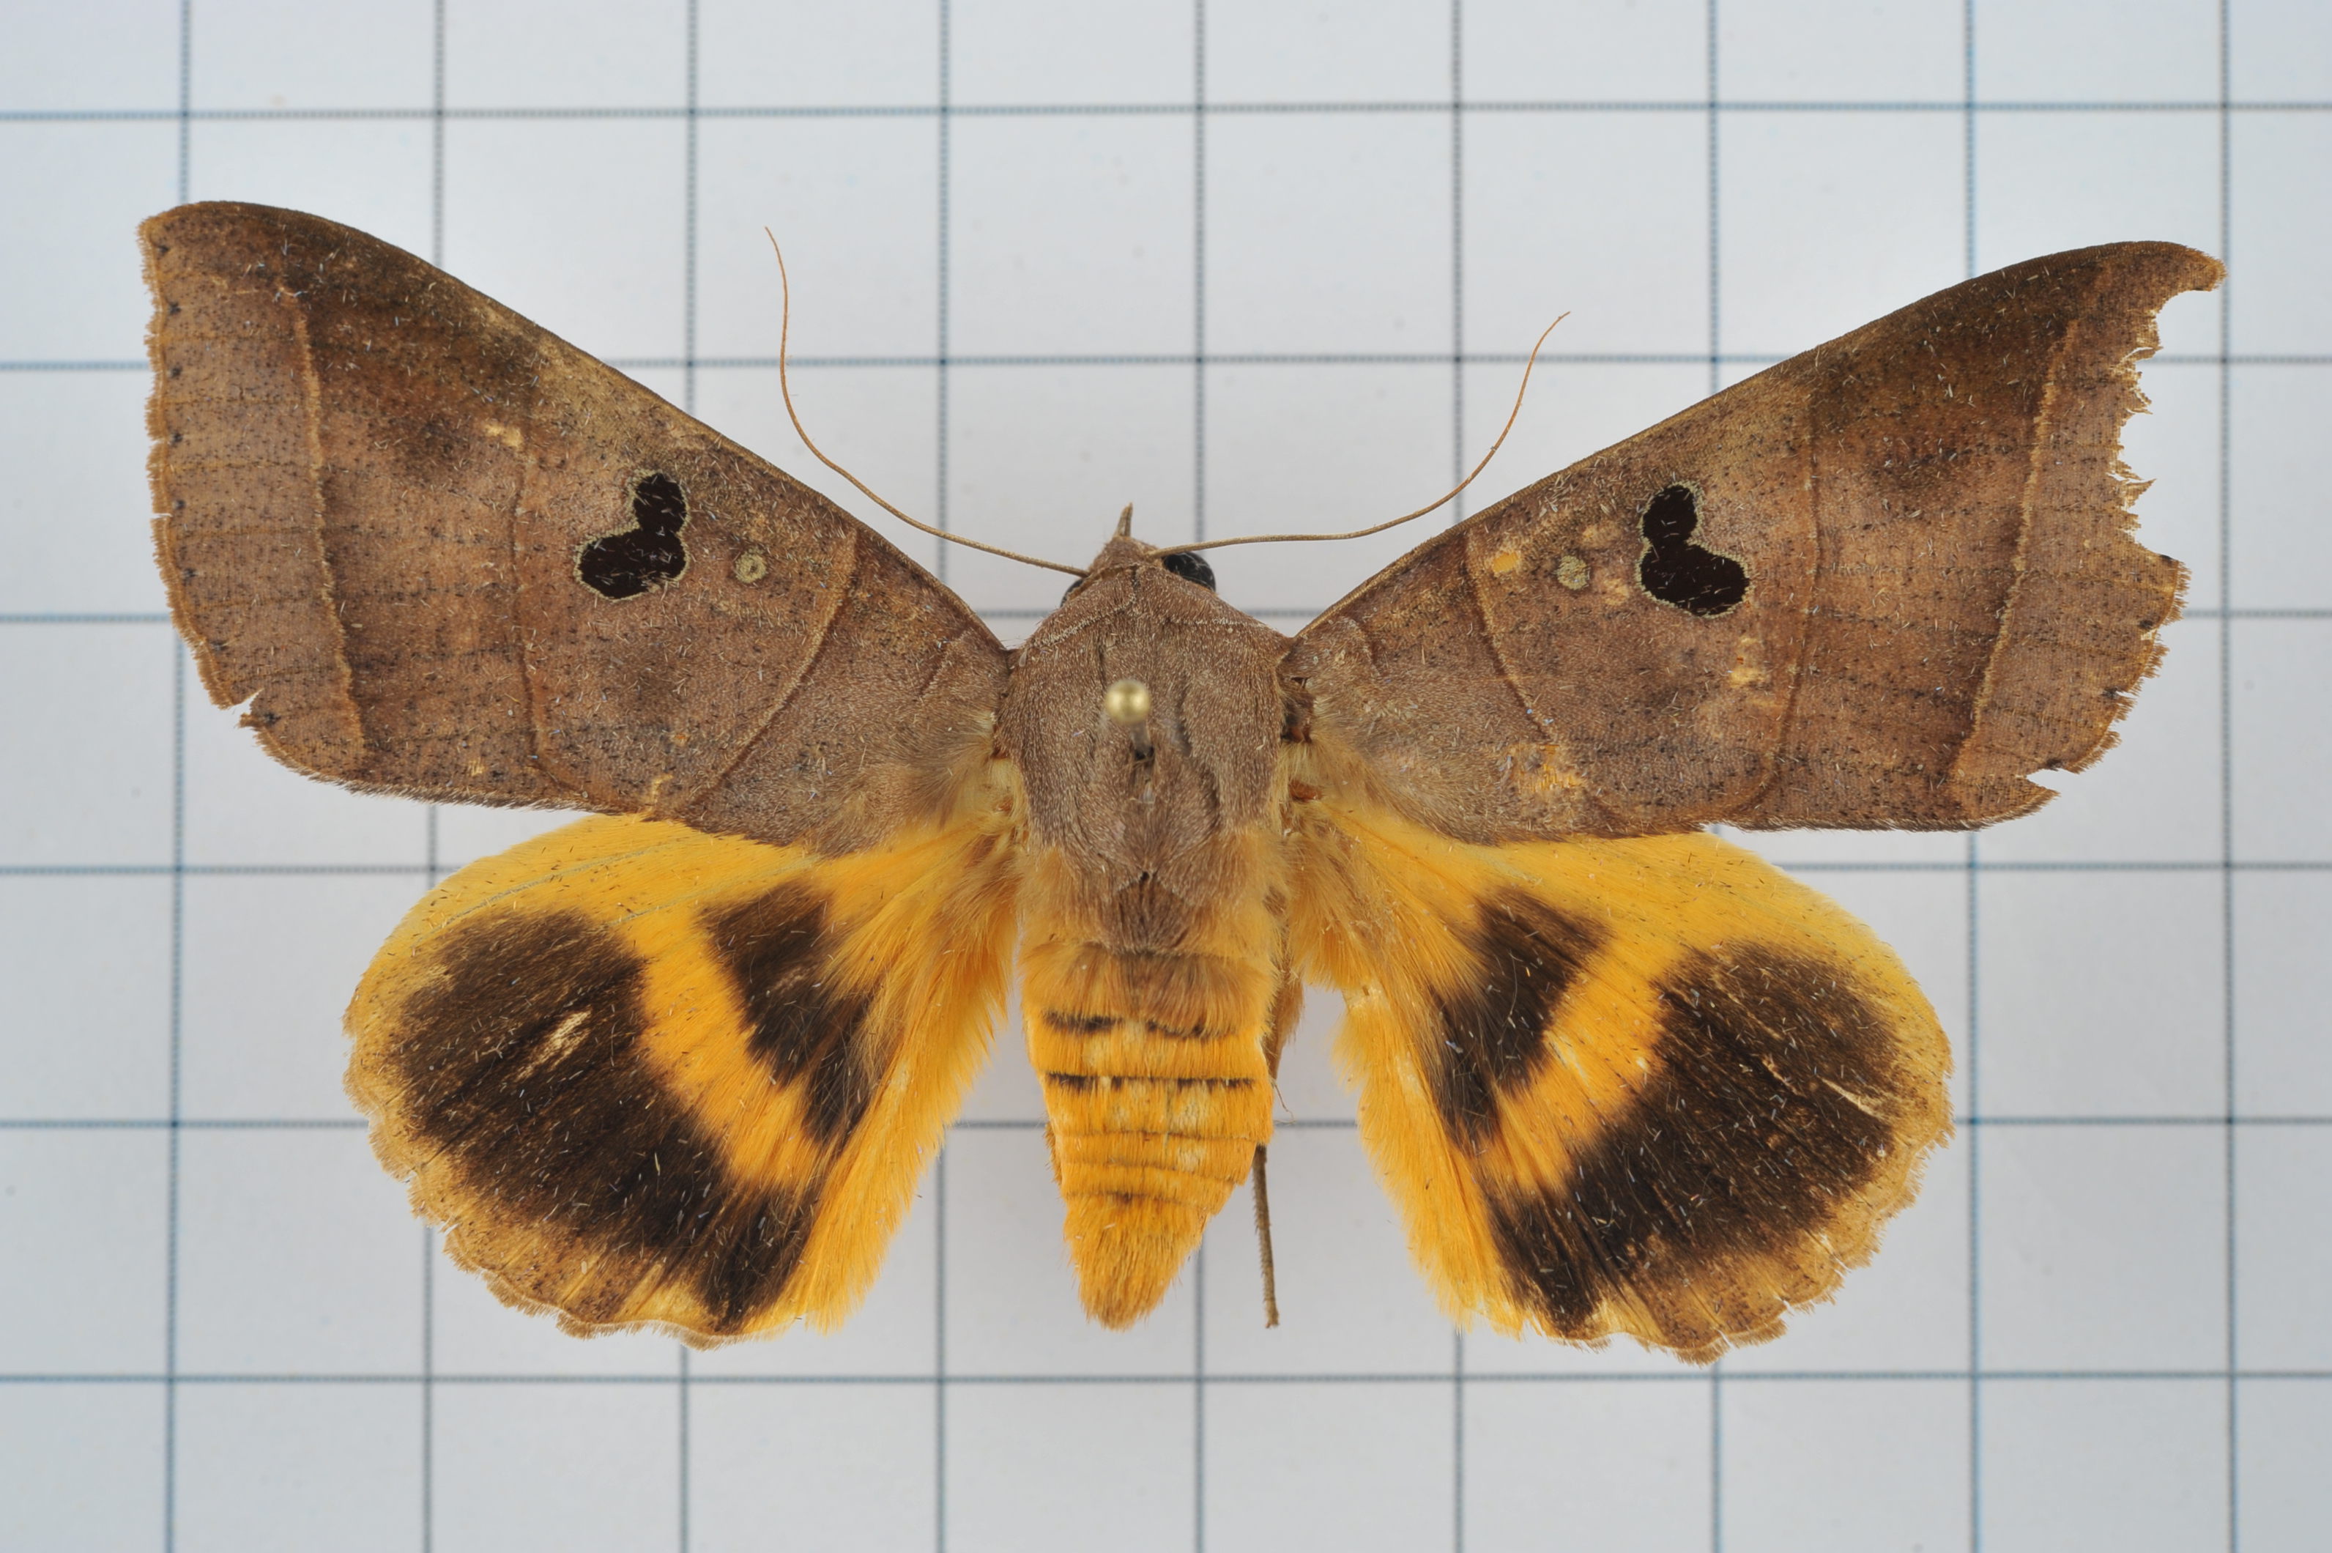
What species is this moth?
Thyas coronata
